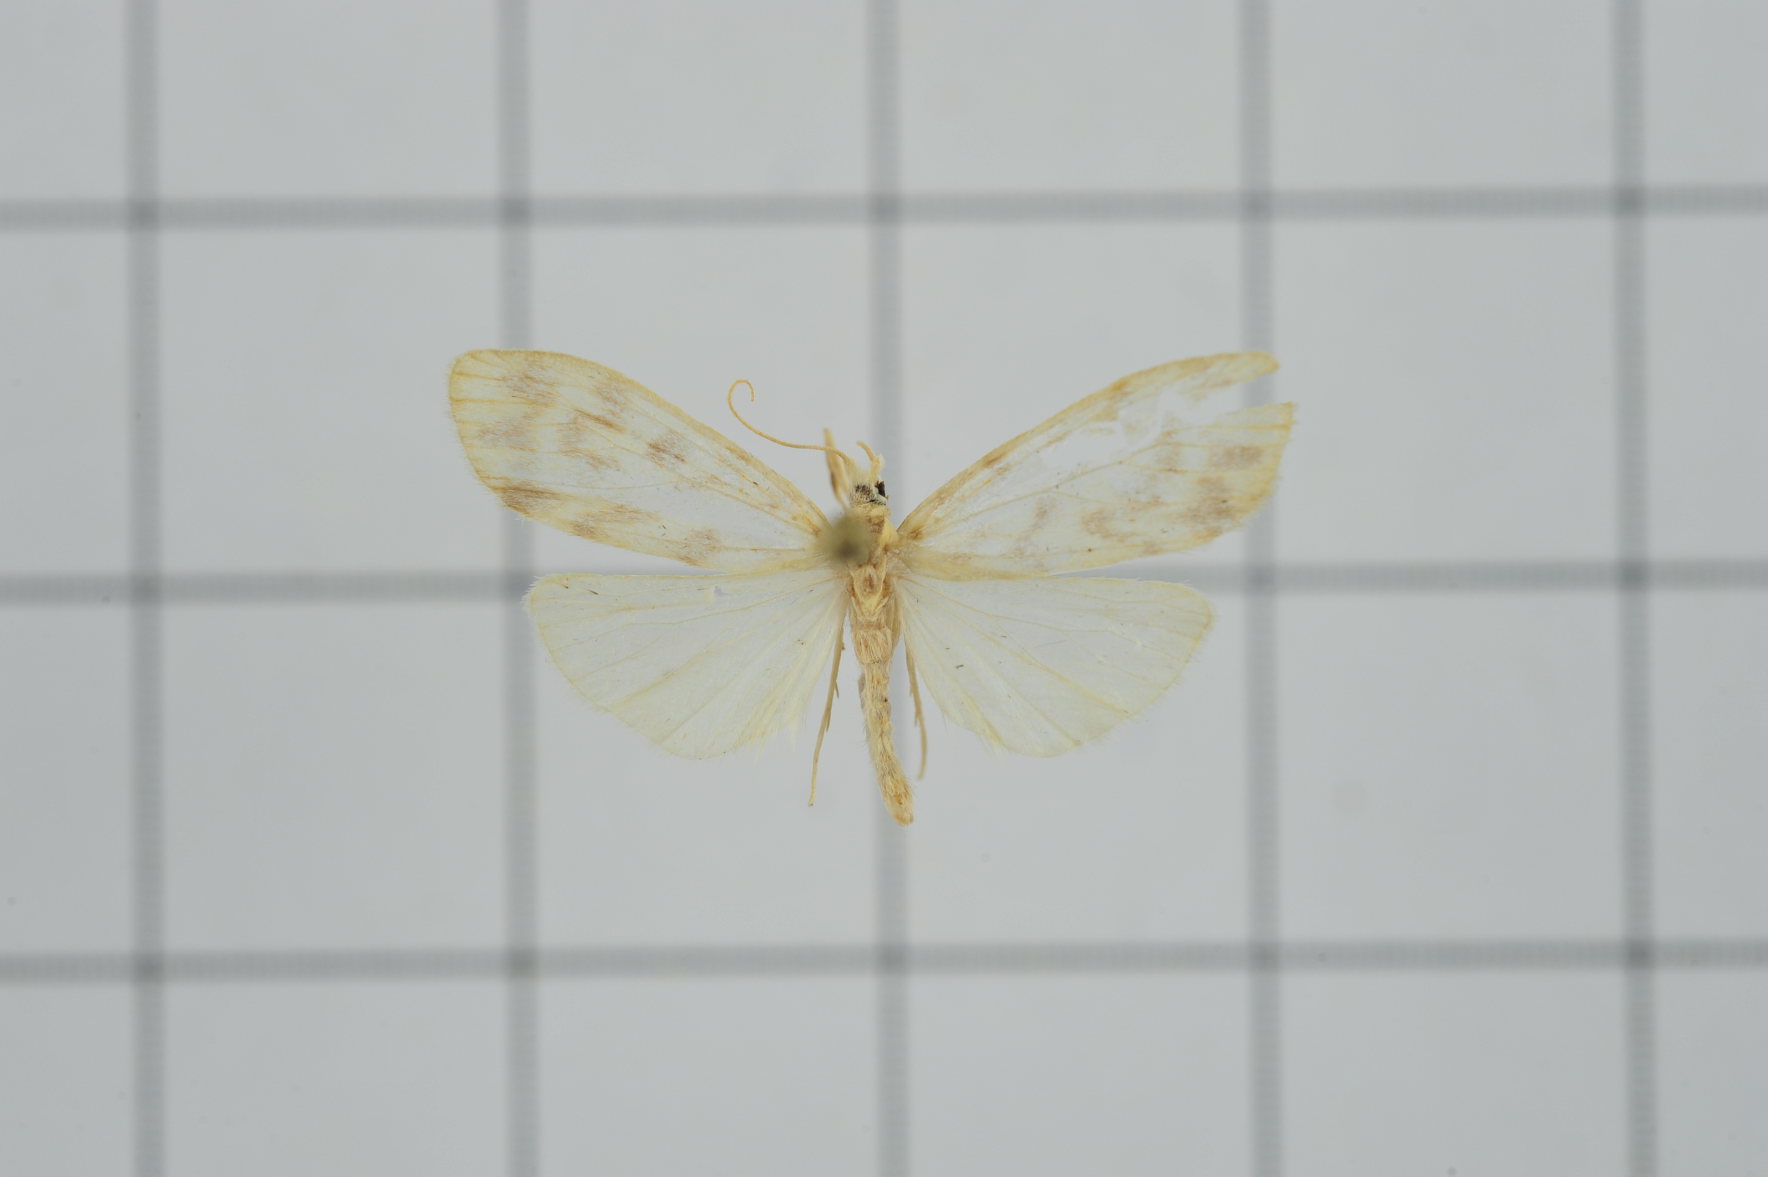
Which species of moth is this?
Hemipsilia coavestis
